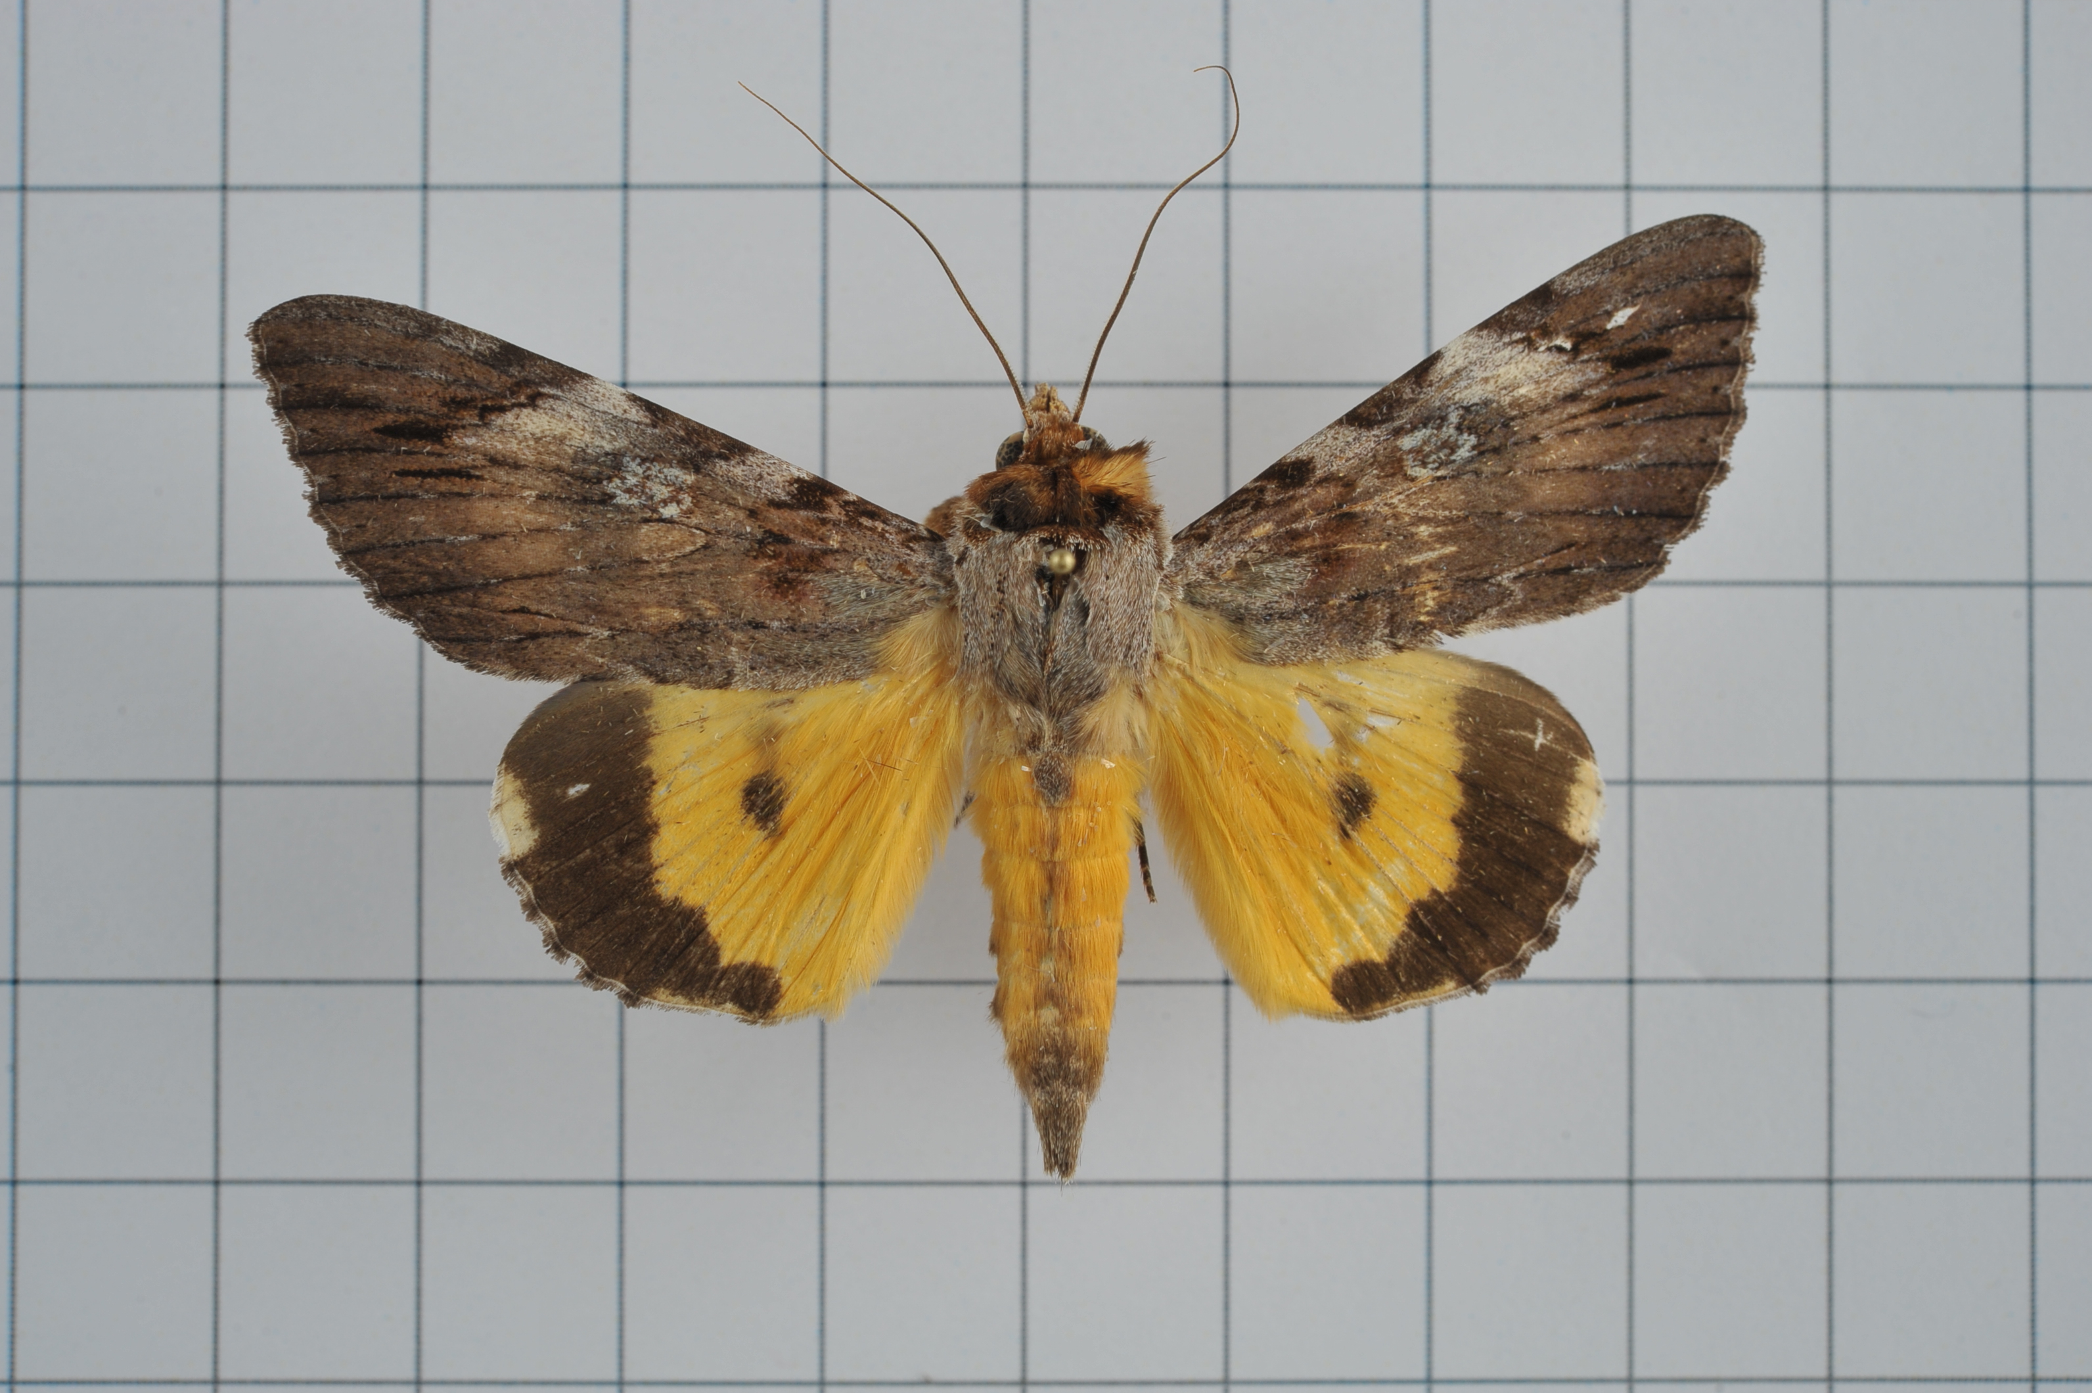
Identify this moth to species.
Paracatocala macula macula
